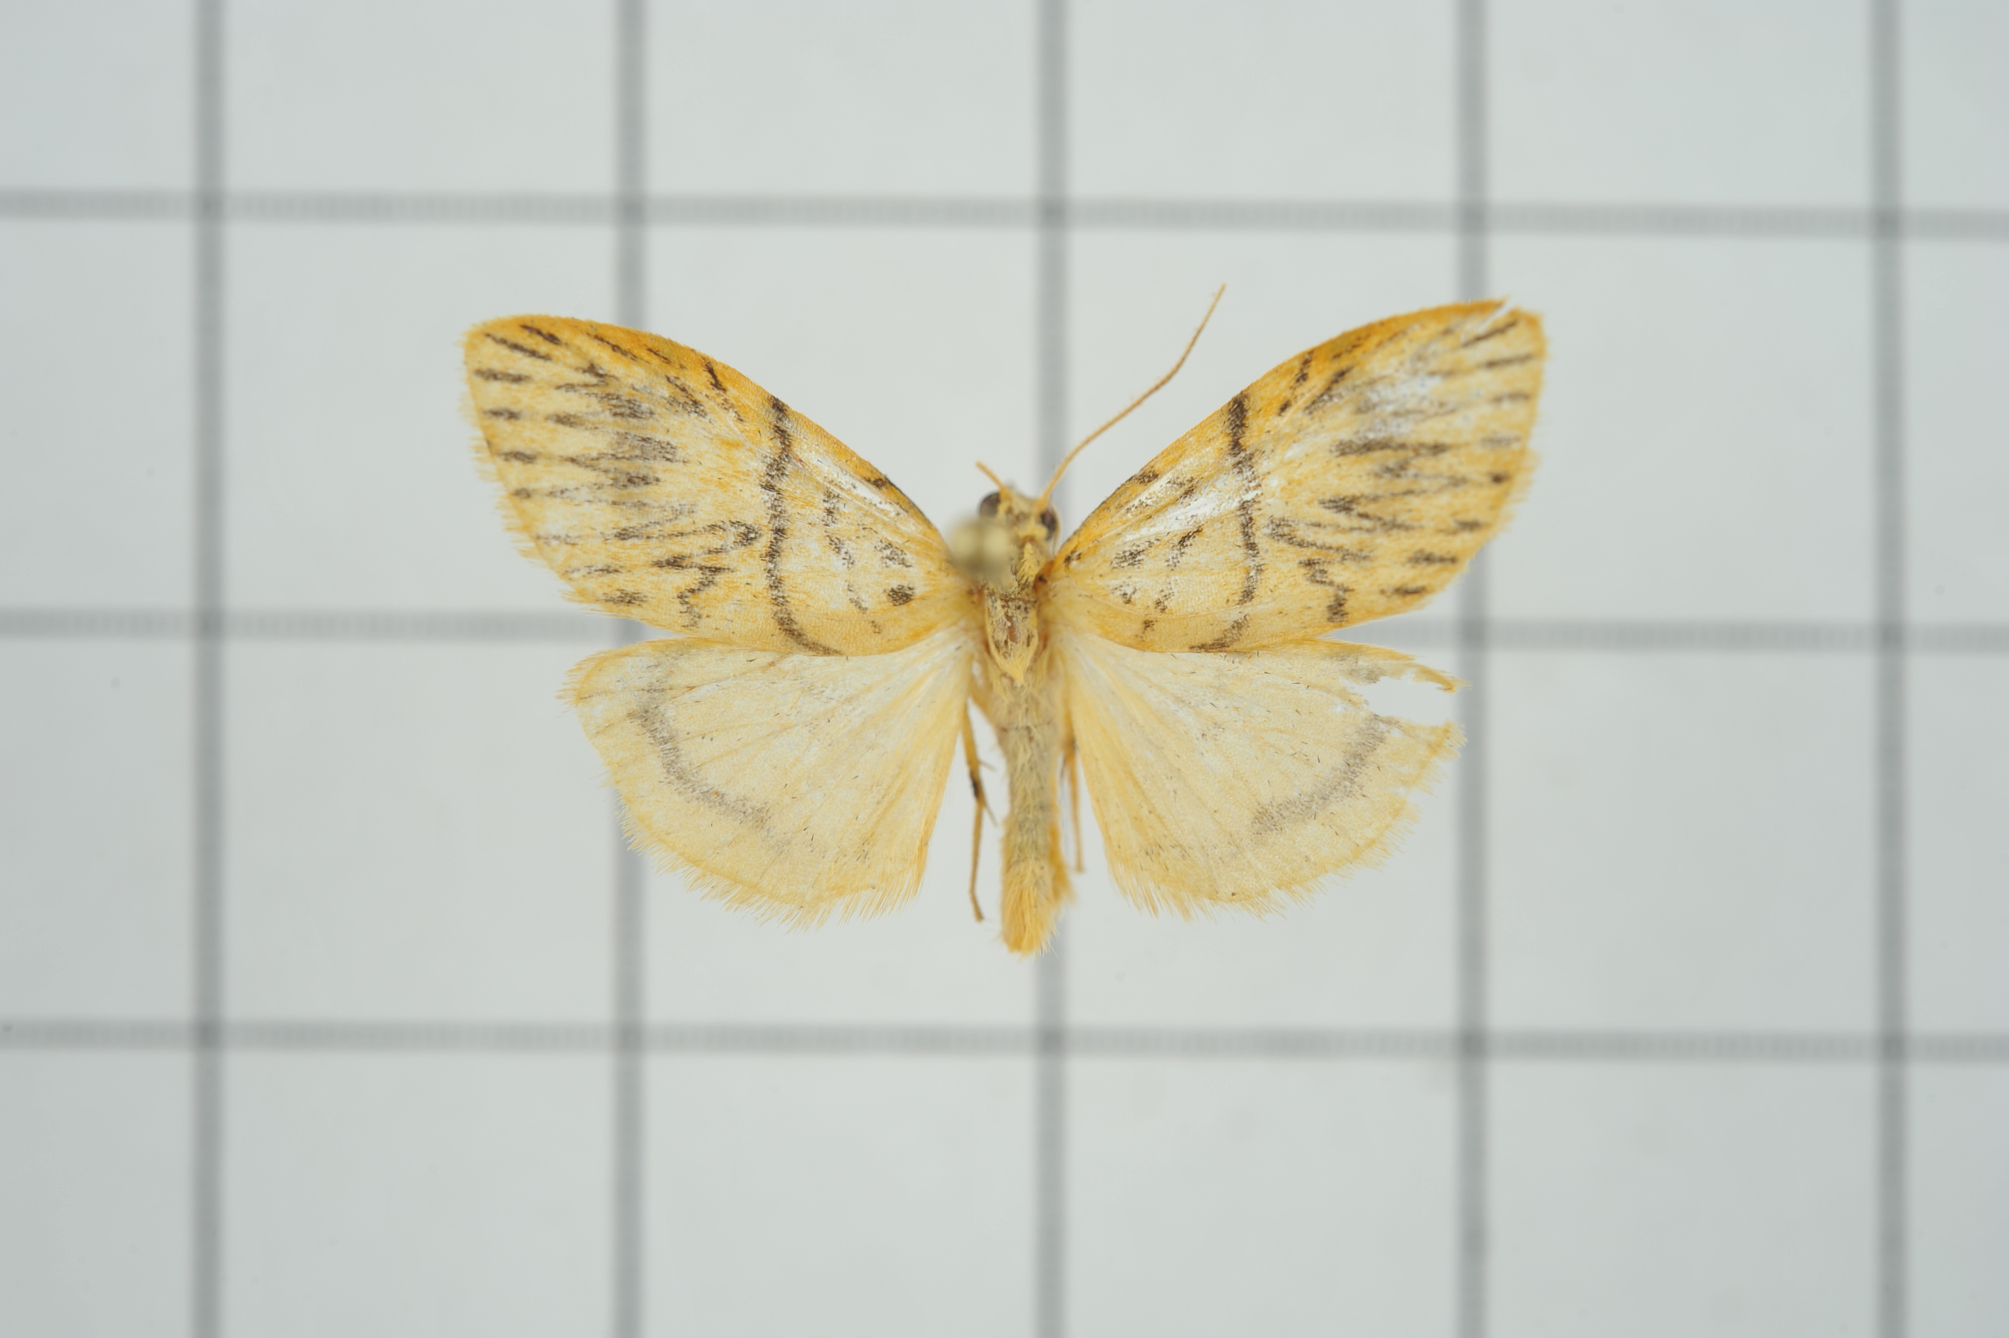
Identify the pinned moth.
Ammatho takamukui
